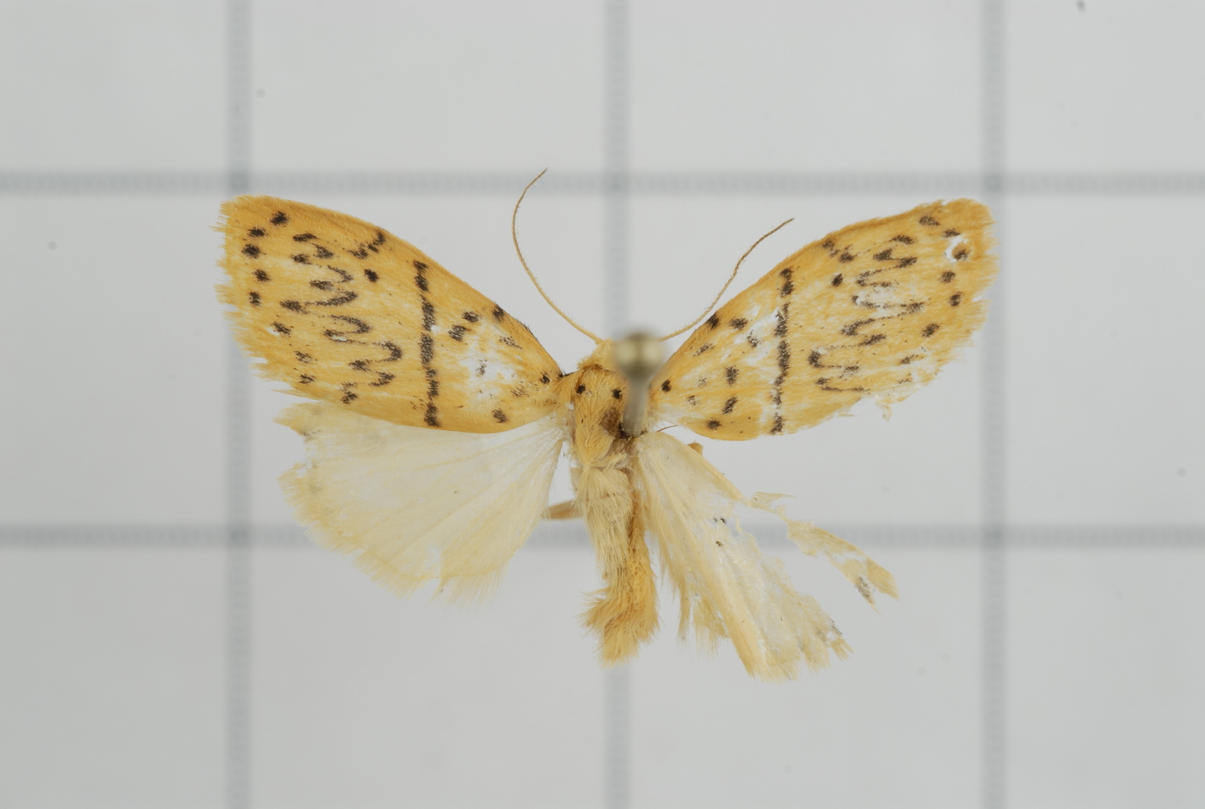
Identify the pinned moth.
Huangilene alikangiae alikangiae
